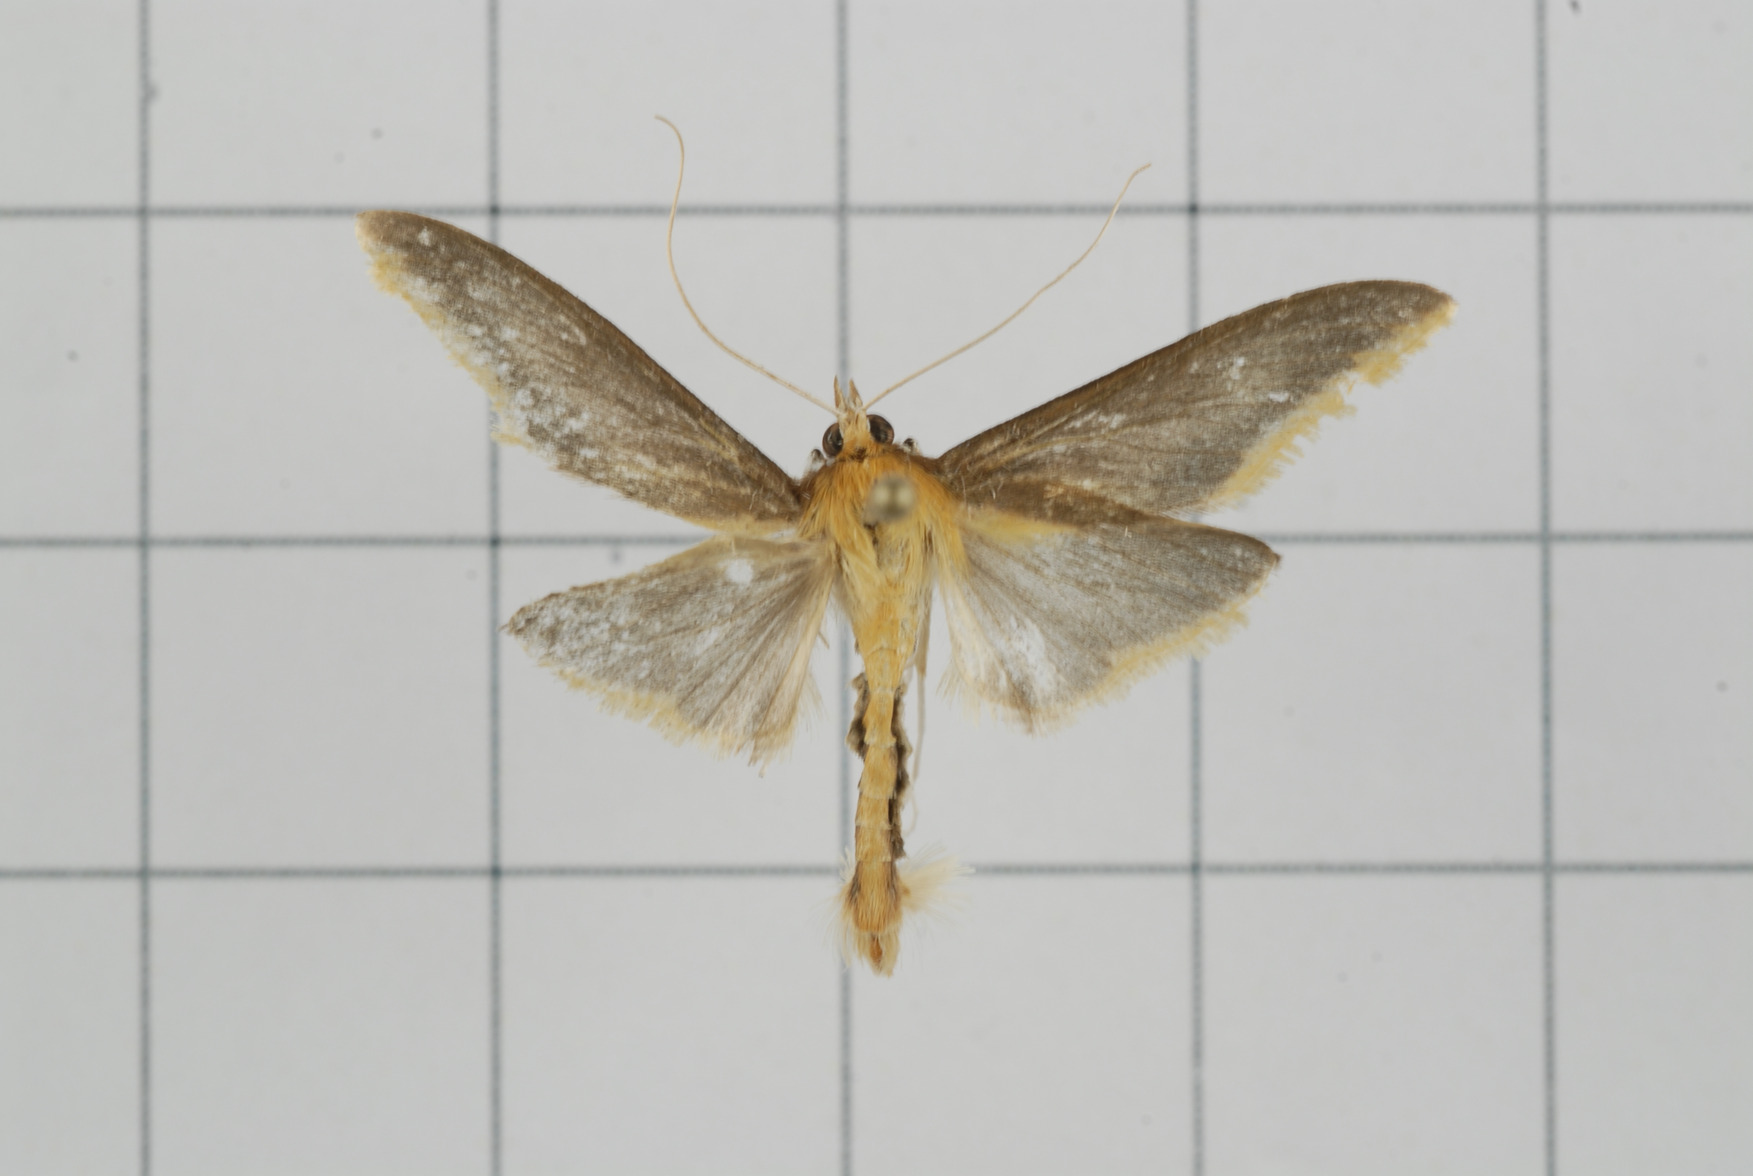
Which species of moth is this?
Circobotys aurealis
